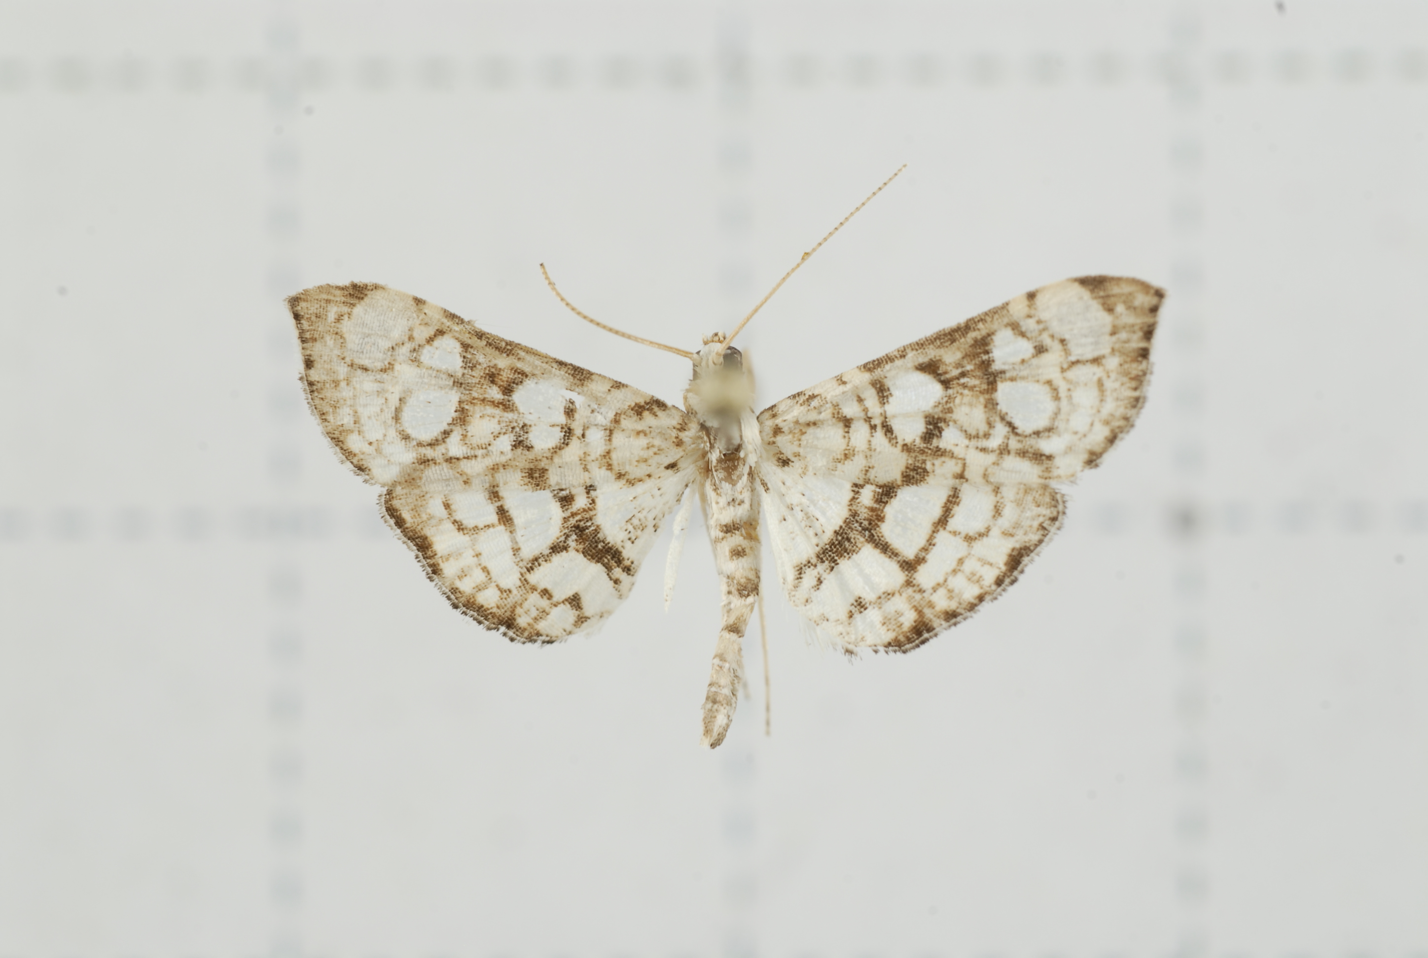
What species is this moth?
Chabula trivitralis
